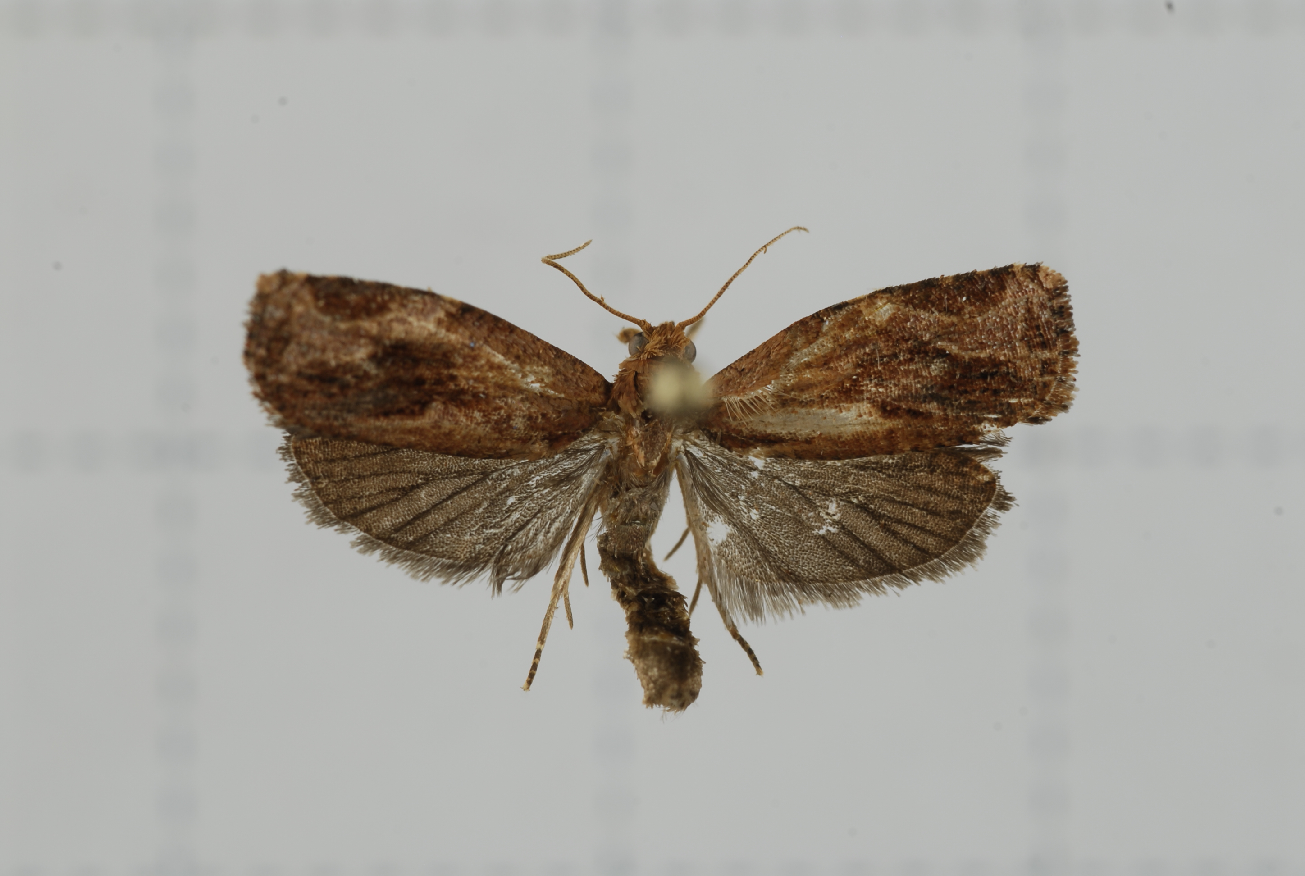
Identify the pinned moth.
Isodemis proxima
